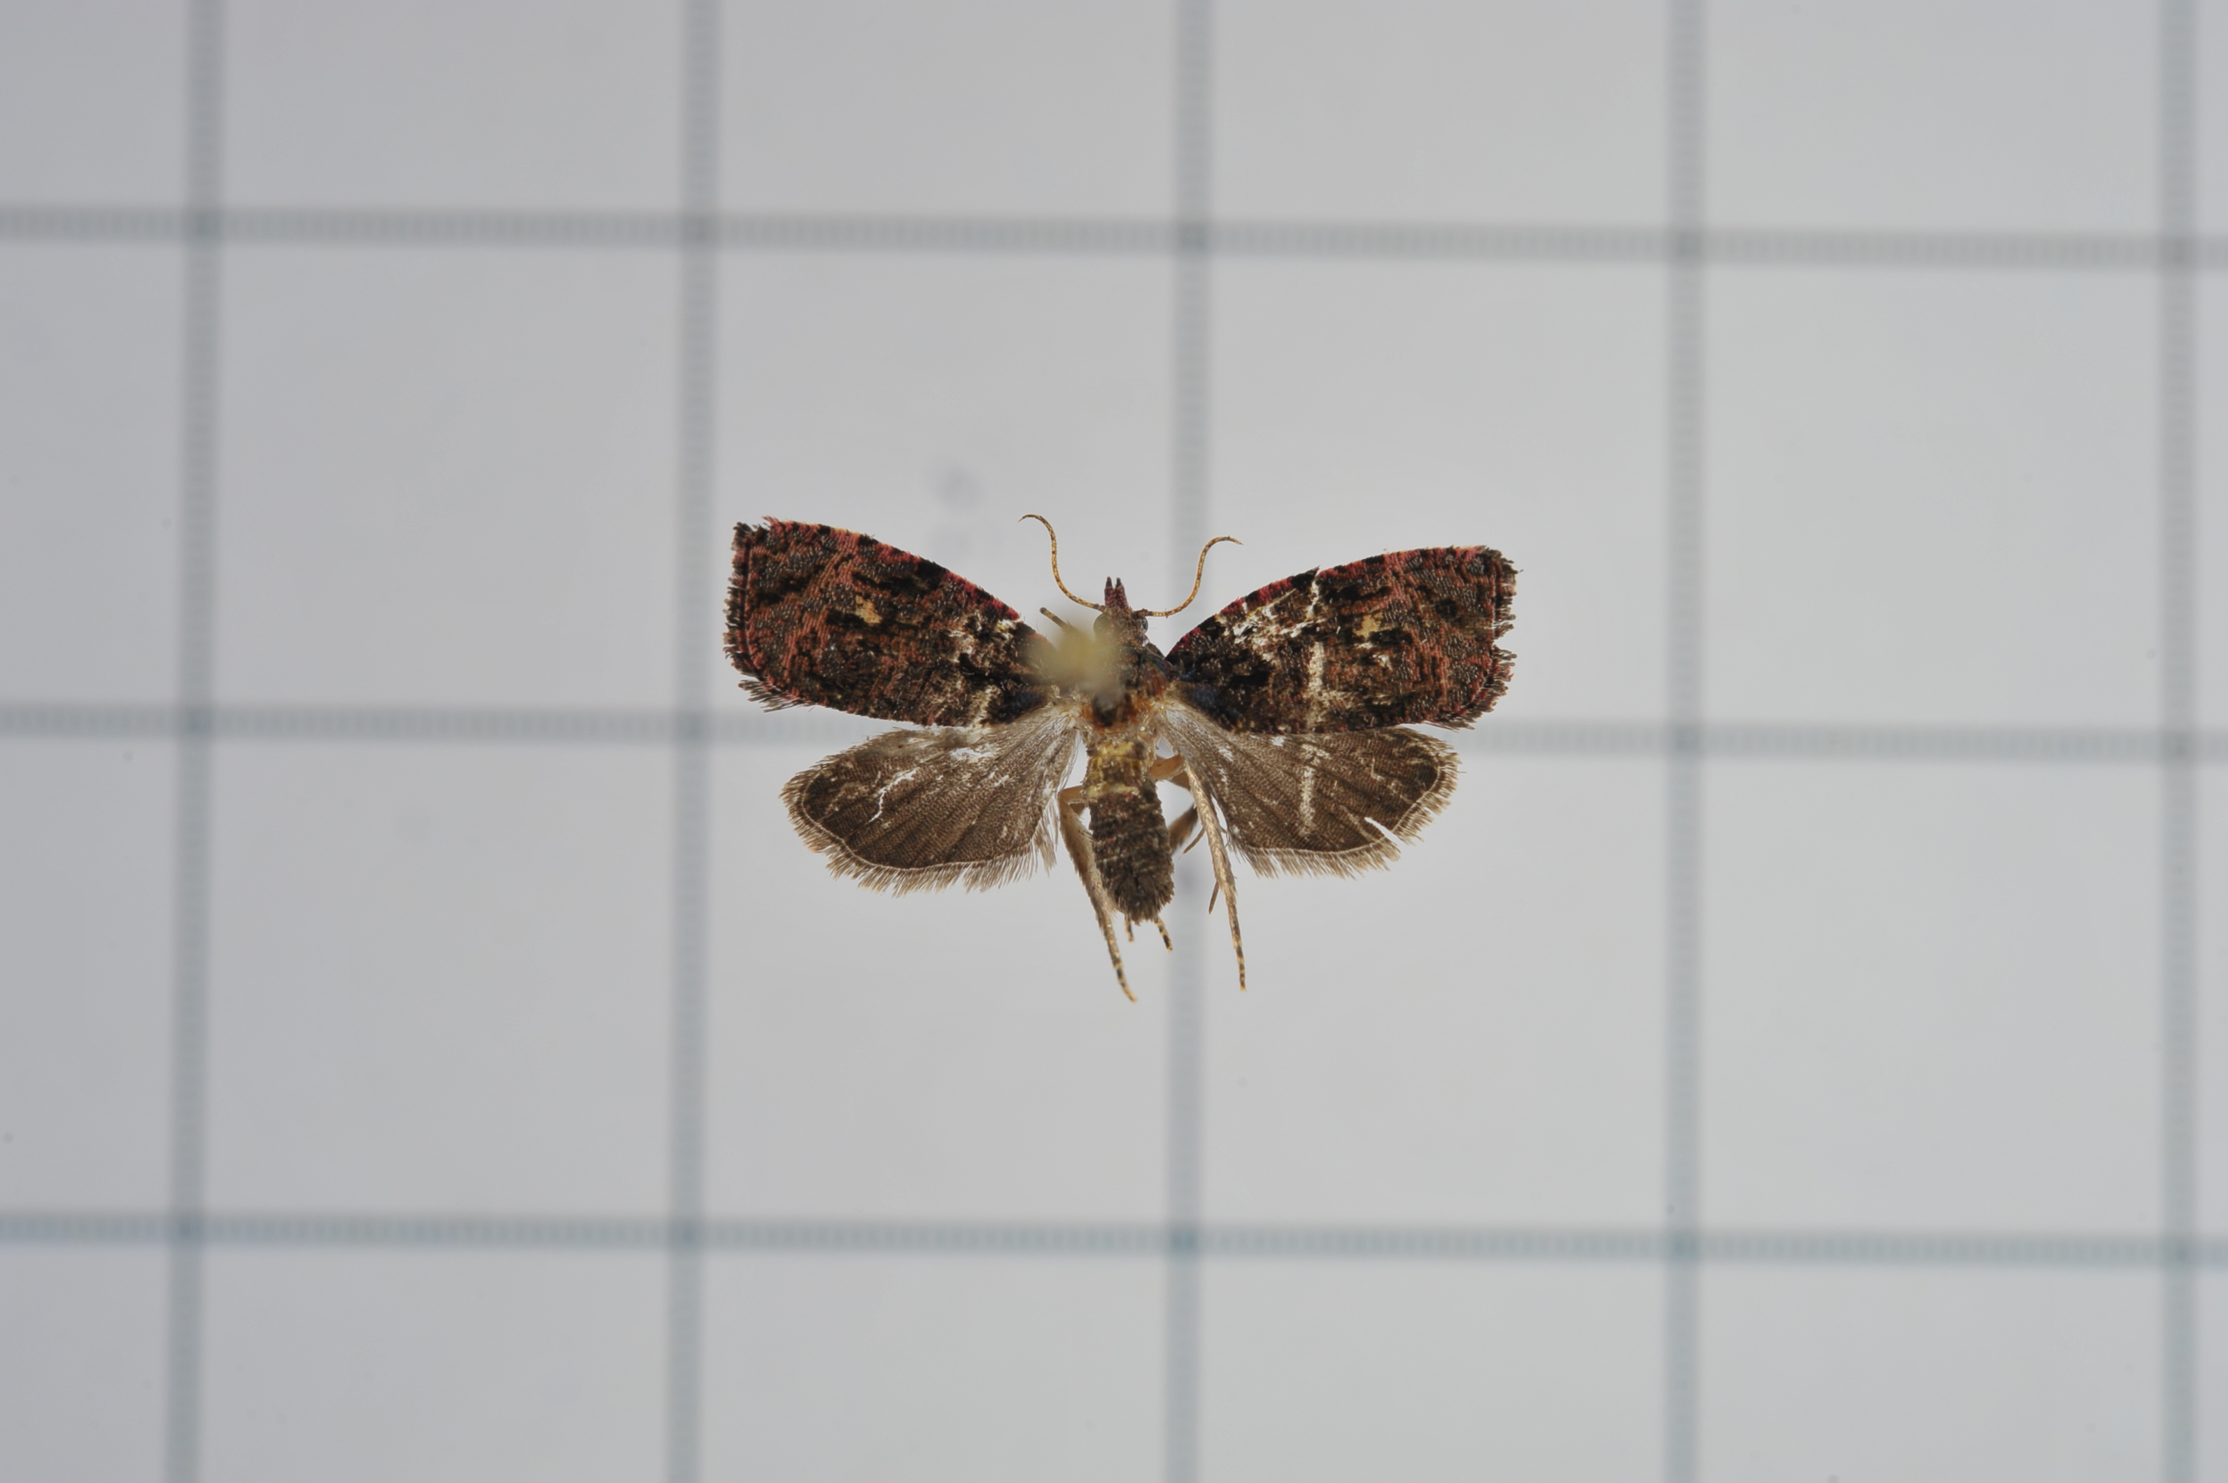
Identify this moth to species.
Gatesclarkeana idia
